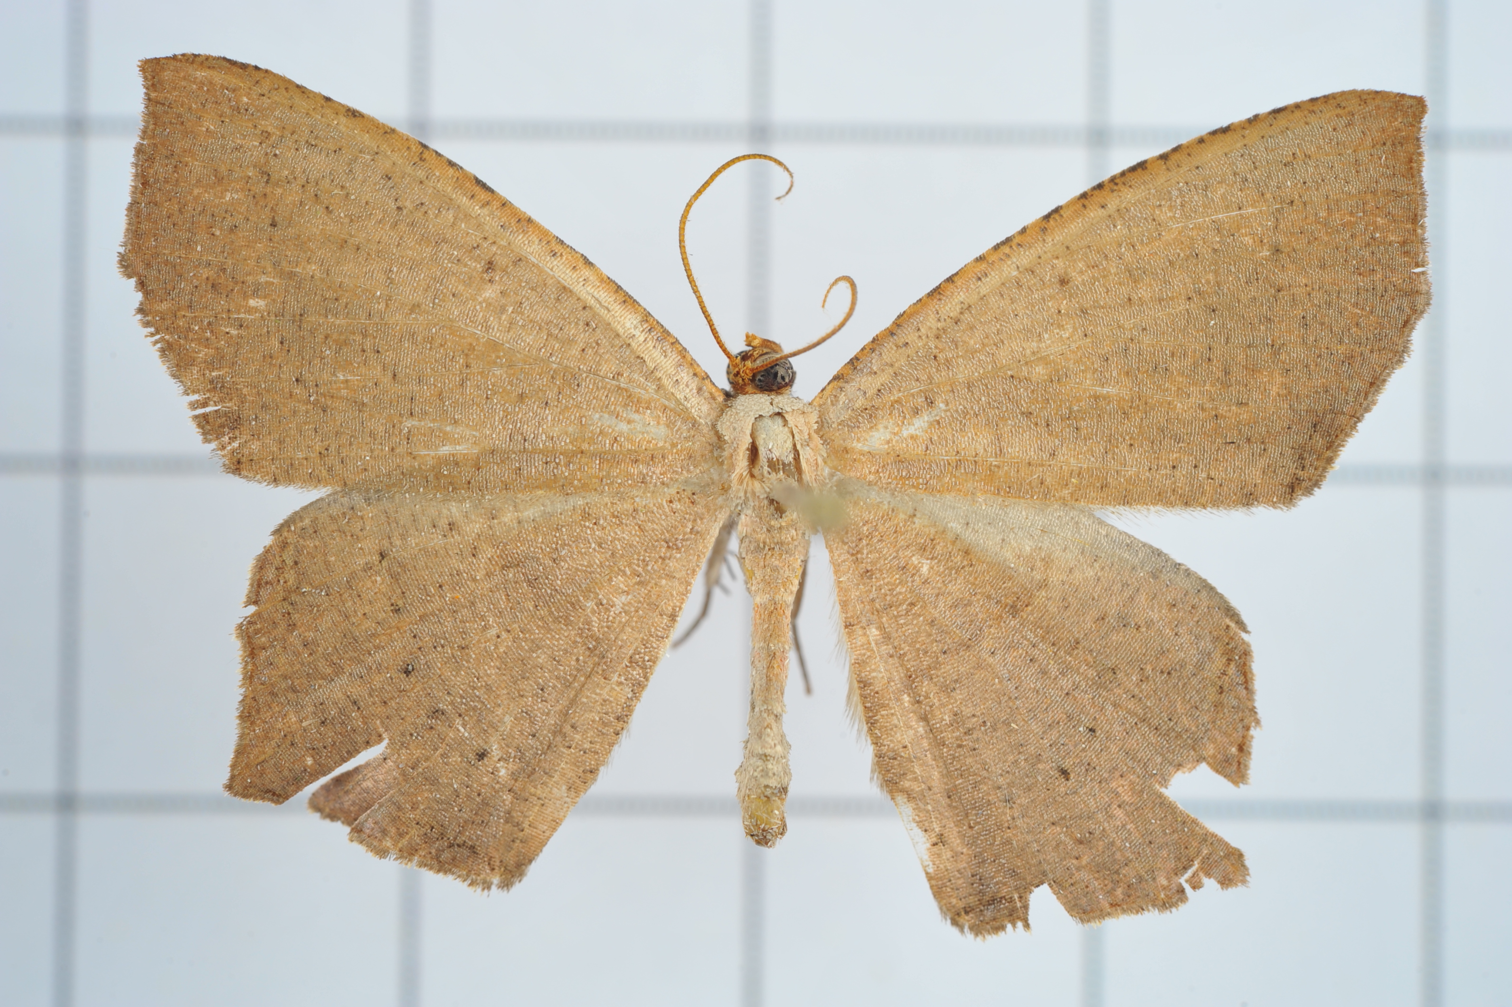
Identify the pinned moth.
Danala lilacina
